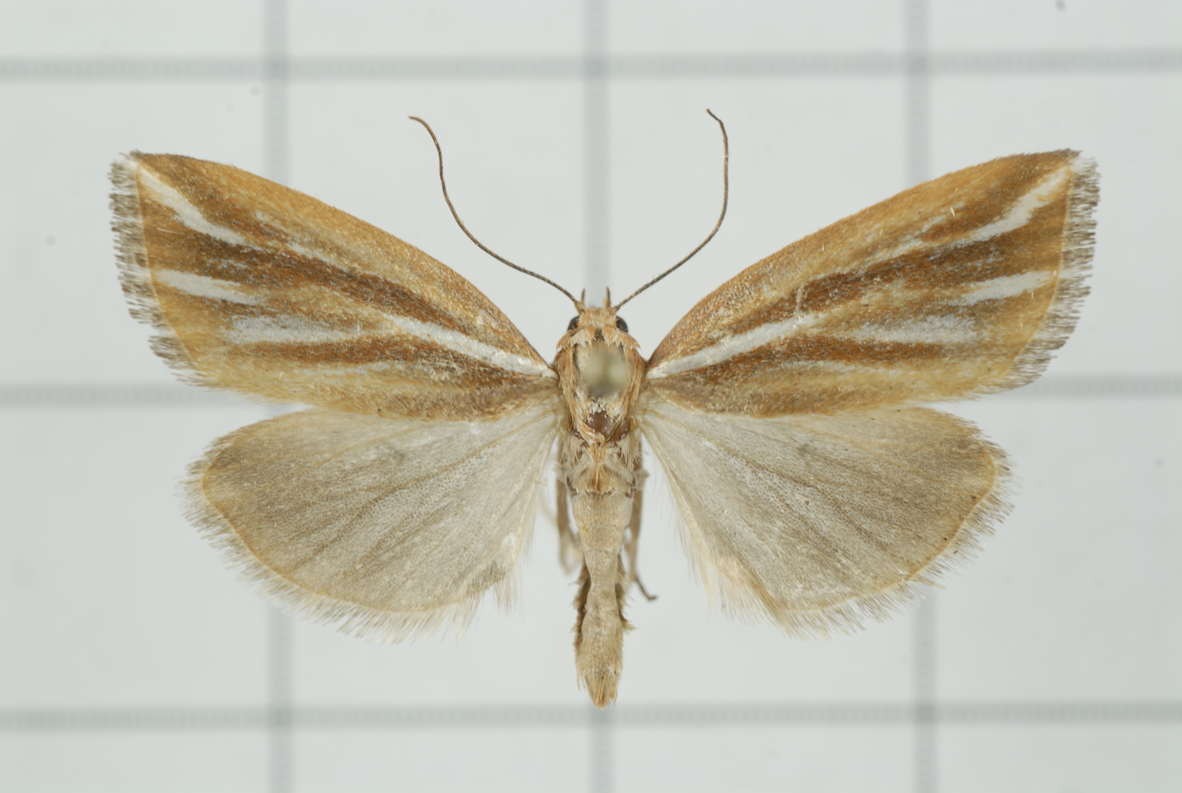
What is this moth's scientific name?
Narangodes confluens
